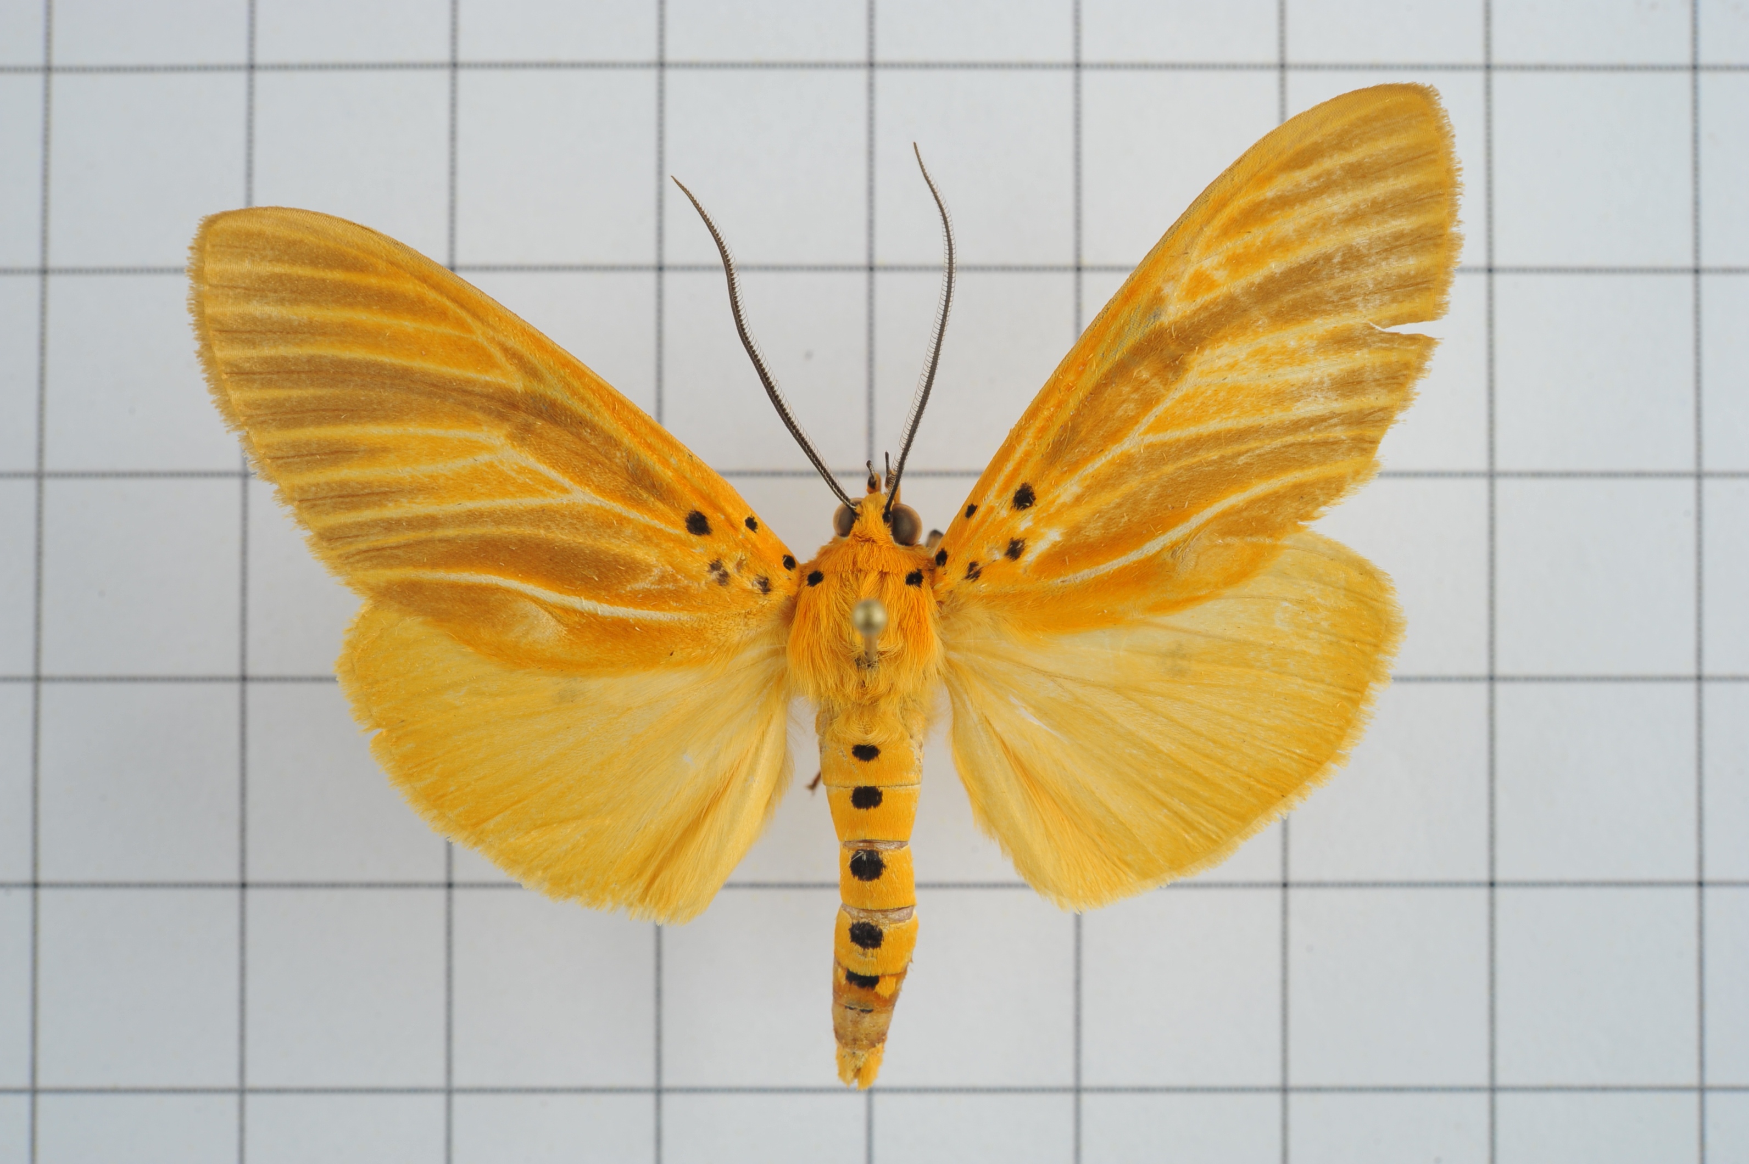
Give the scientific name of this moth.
Asota egens confinis
